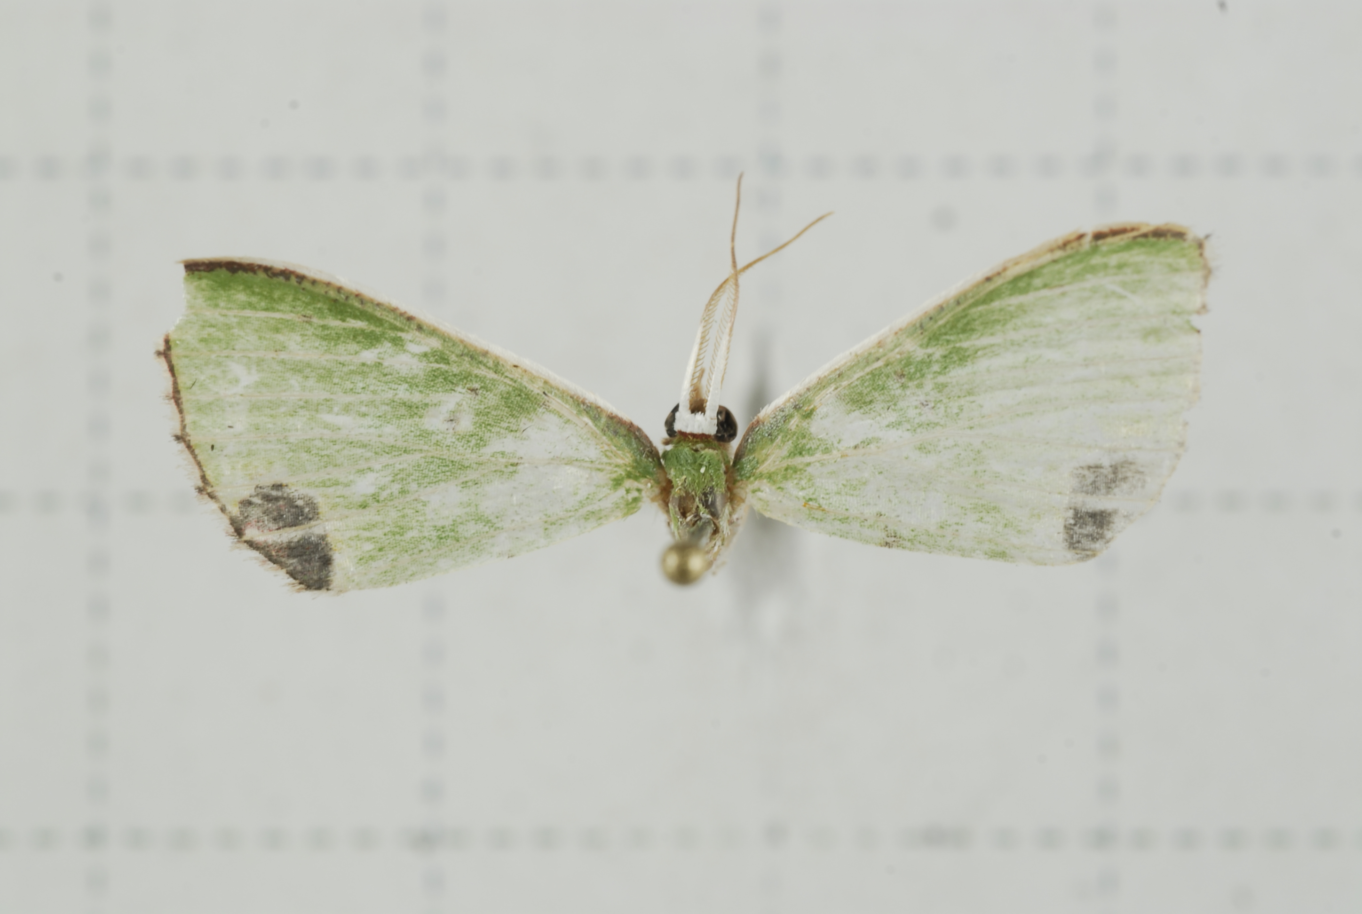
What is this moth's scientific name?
Spaniocentra hollowayi
